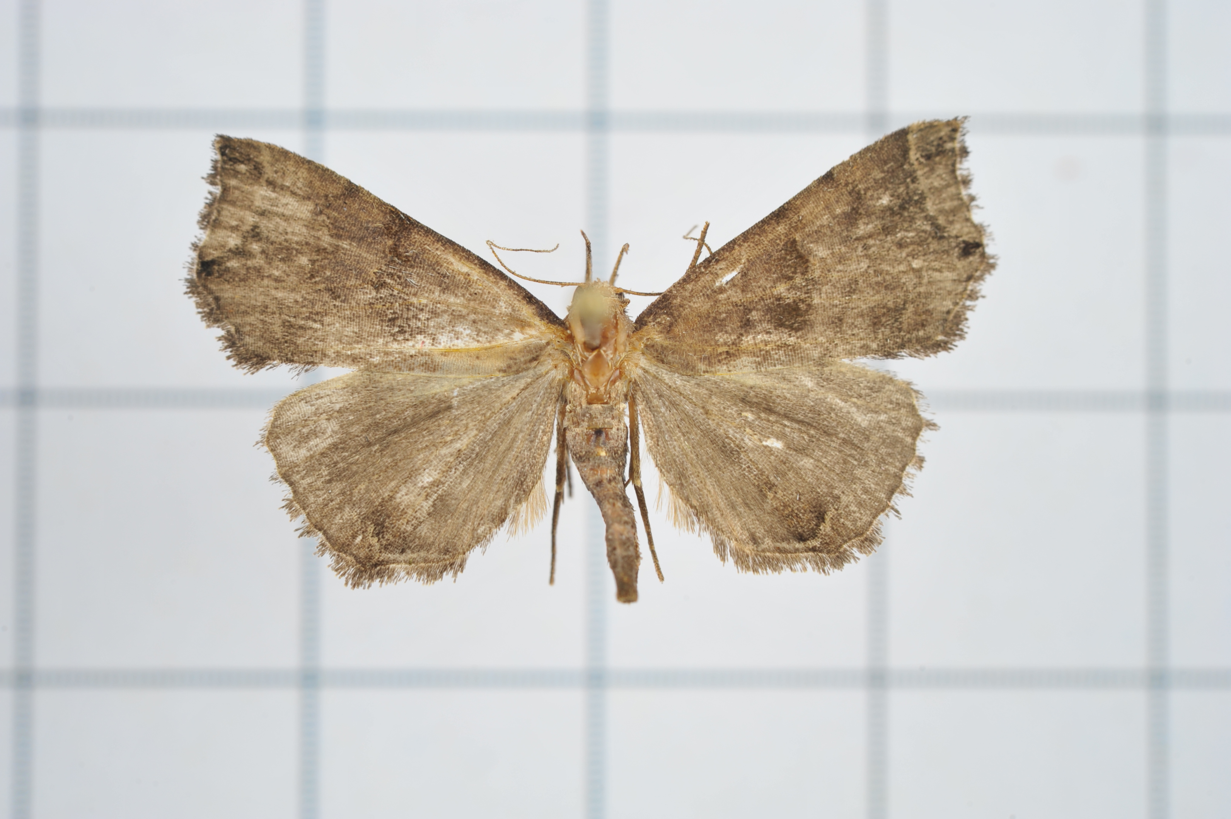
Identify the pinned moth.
Hipoepa biasalis
